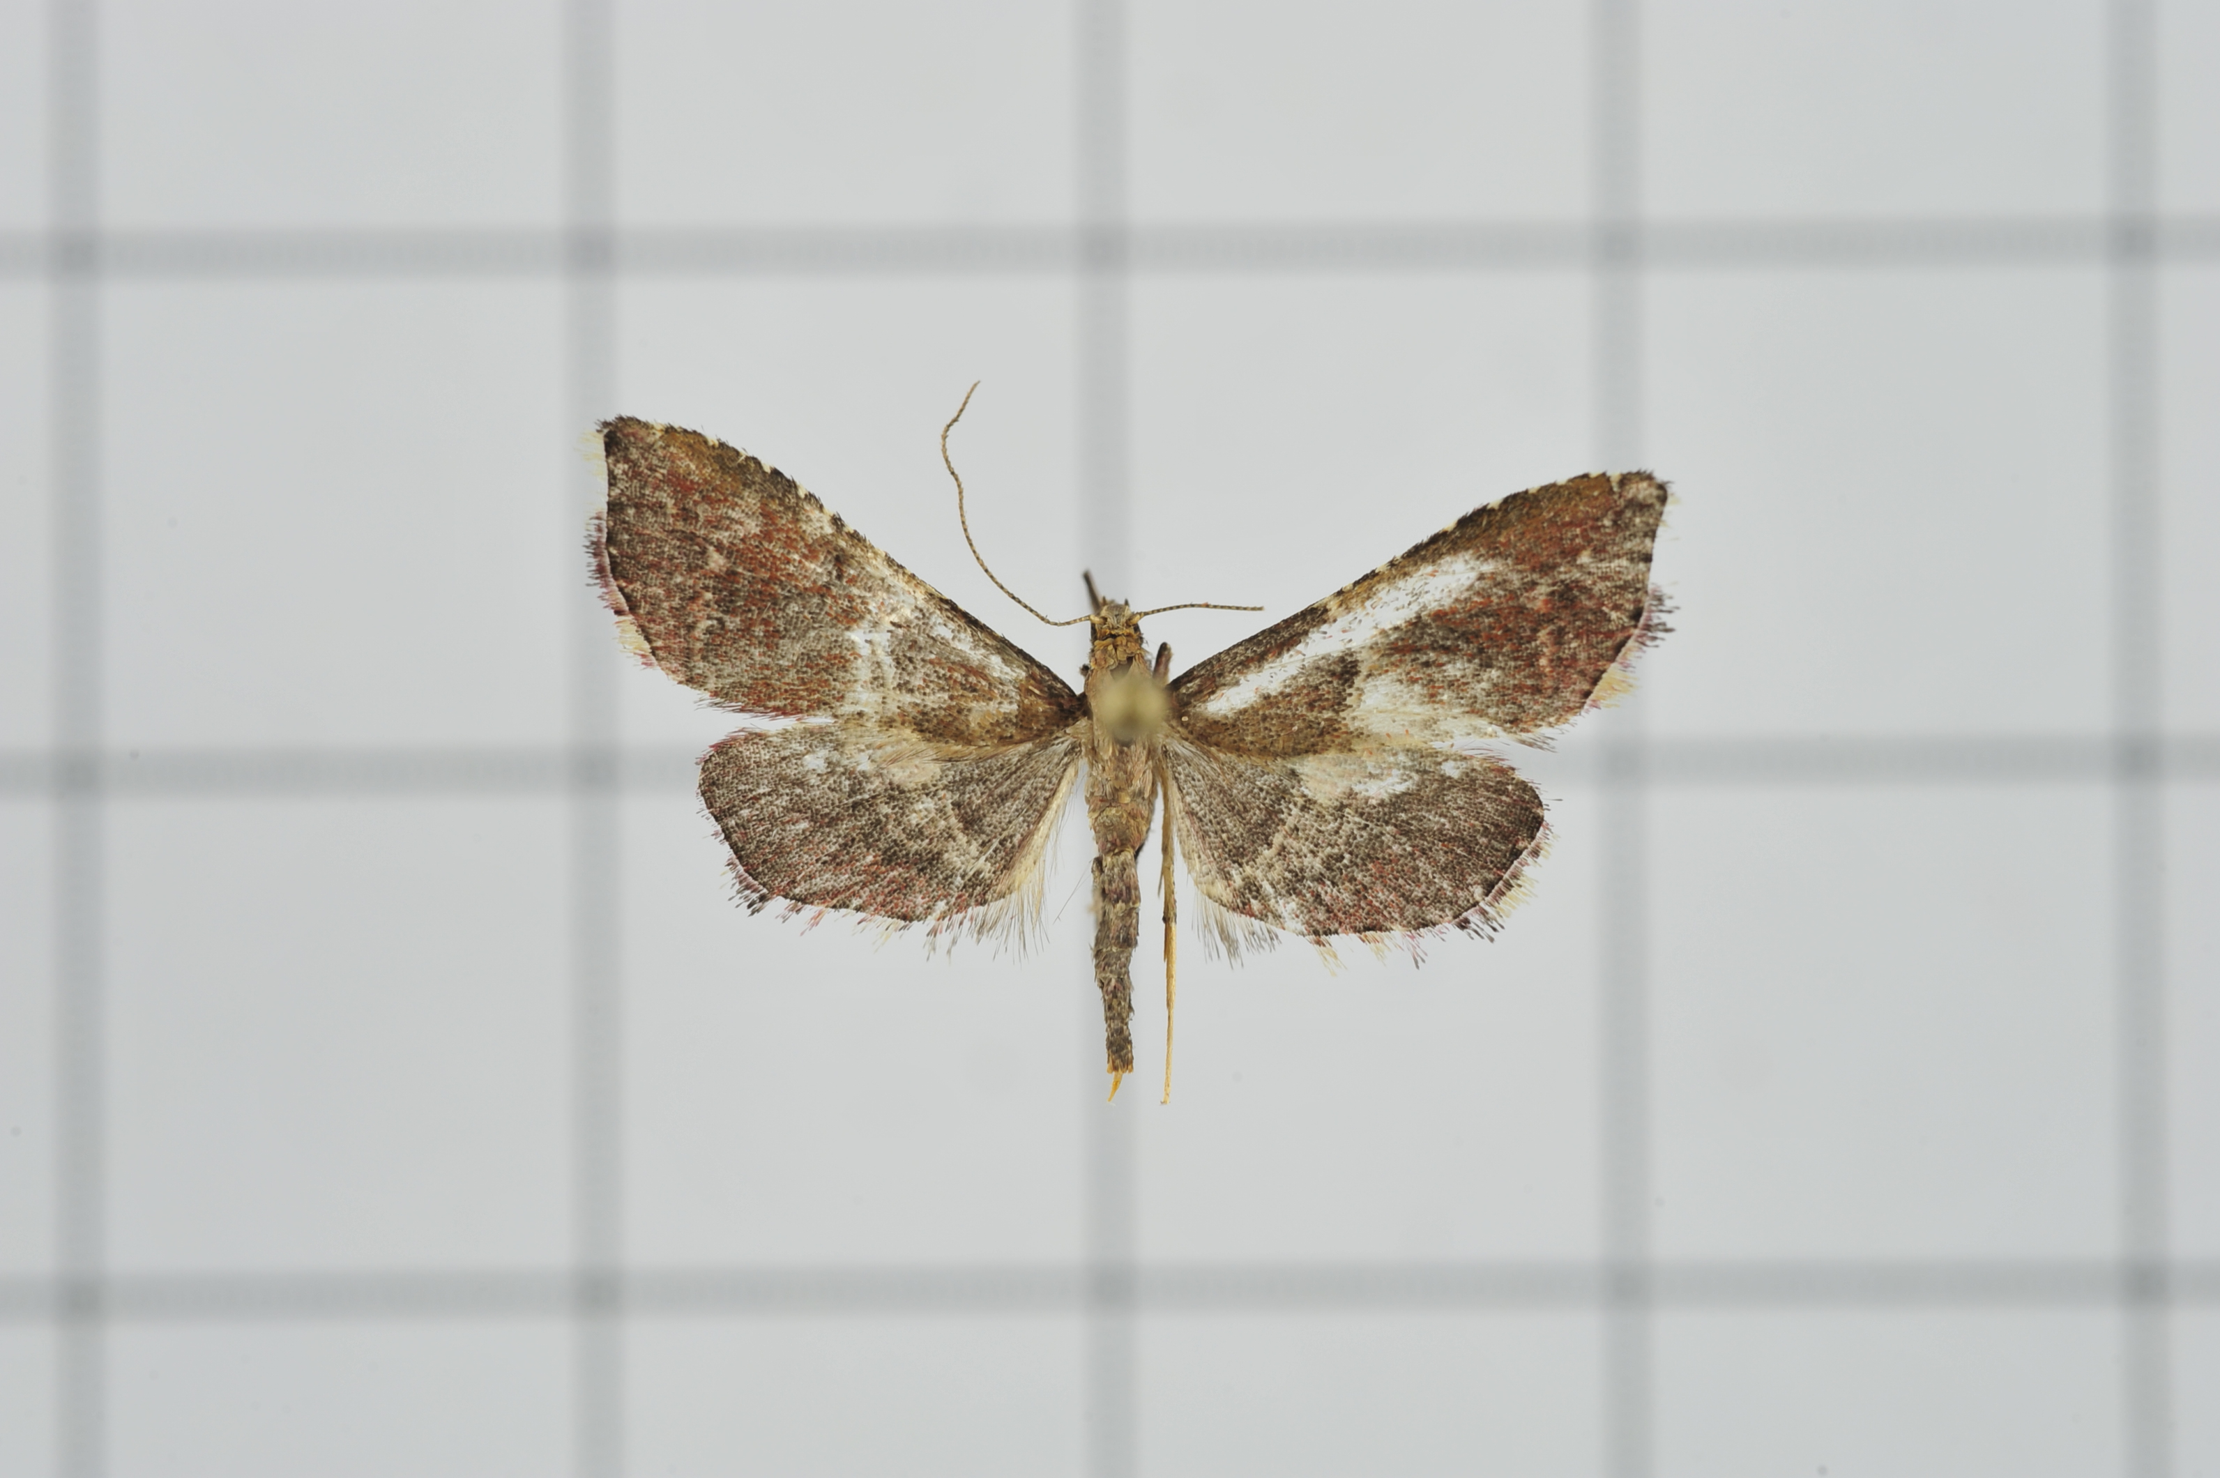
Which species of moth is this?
Endotricha similata
